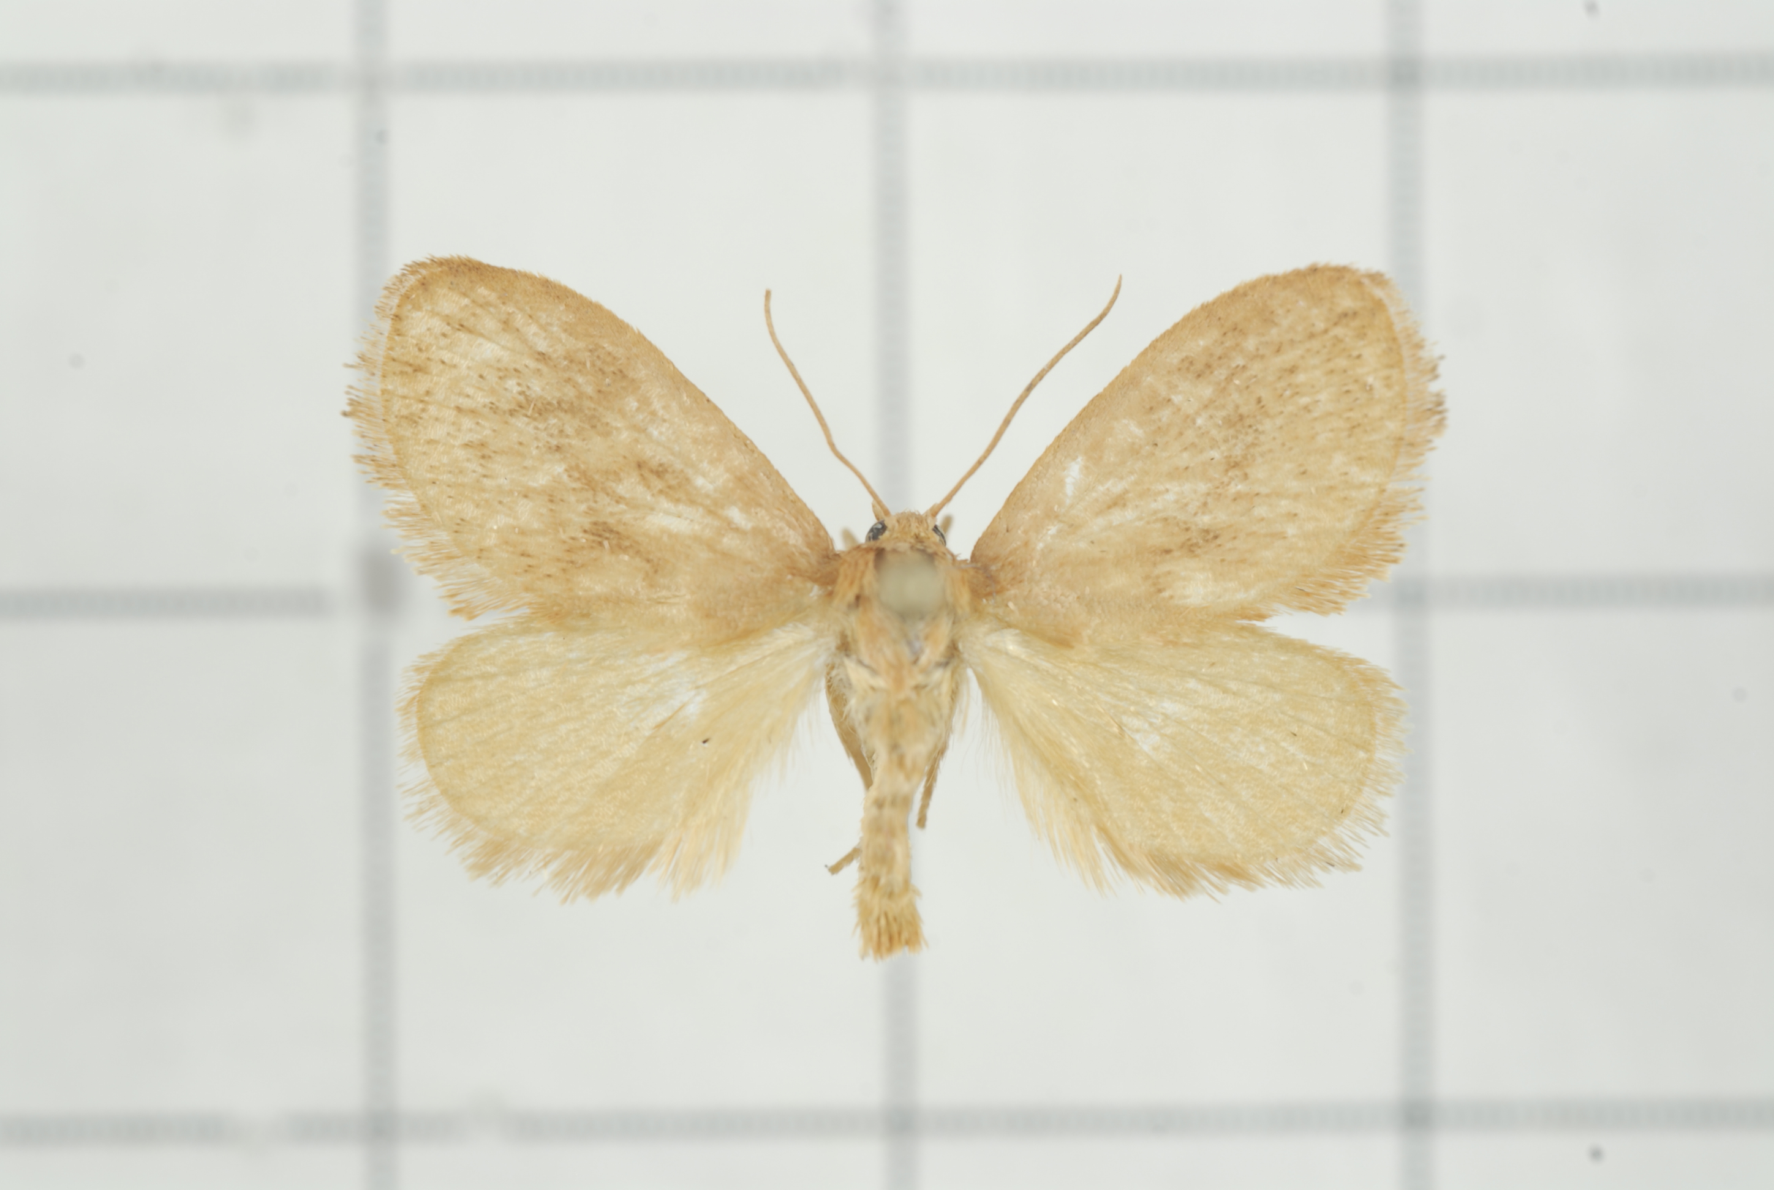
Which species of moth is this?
Flavinarosa obscura
